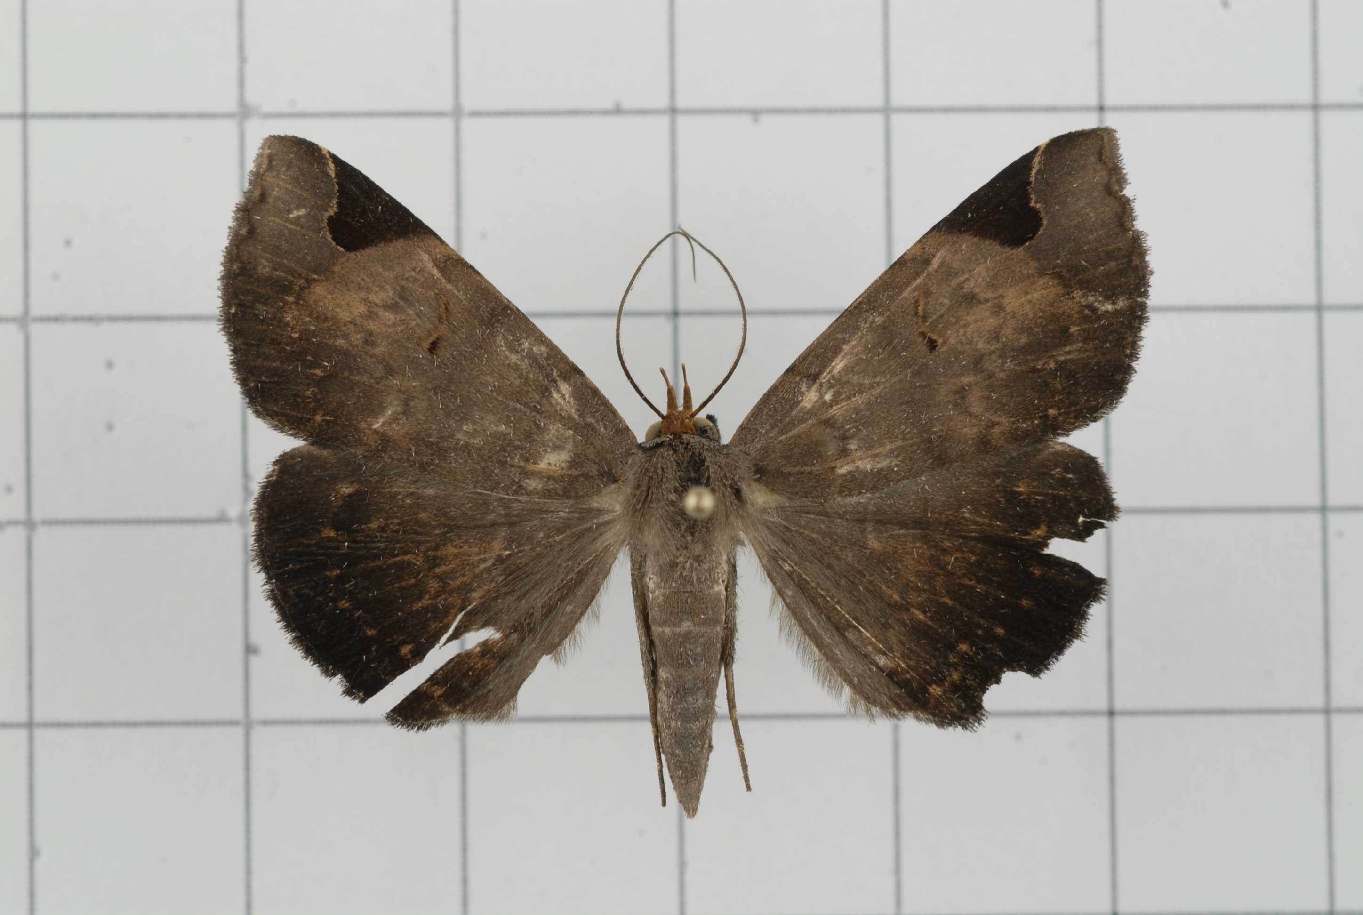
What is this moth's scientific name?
Mecodina praecipua
